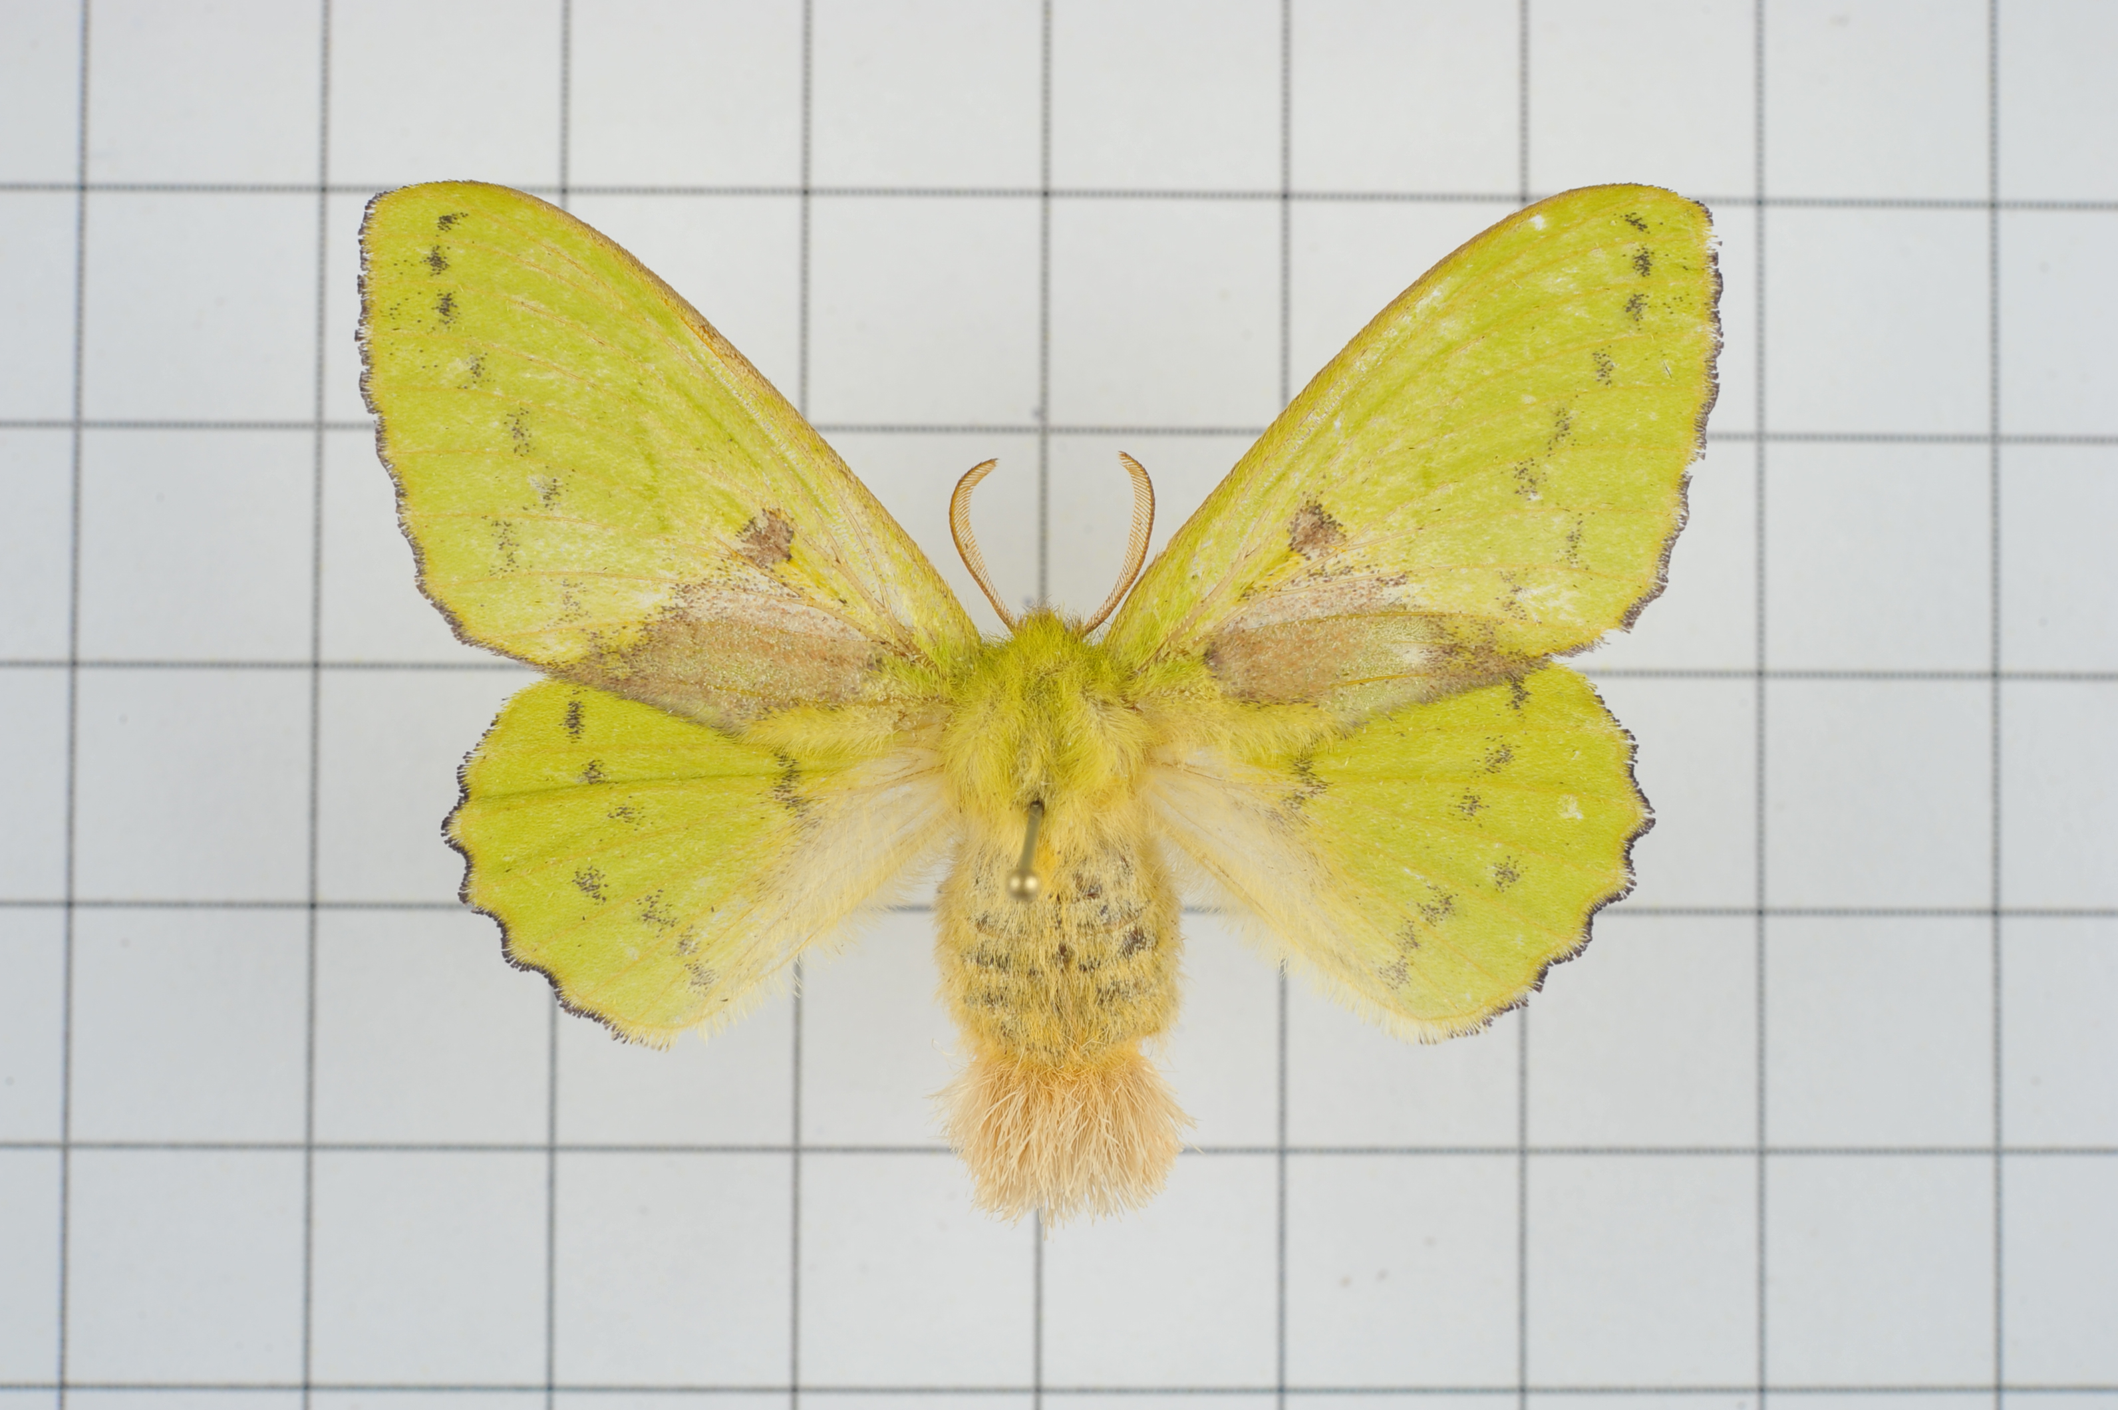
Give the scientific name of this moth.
Trabala vishnou guttata
